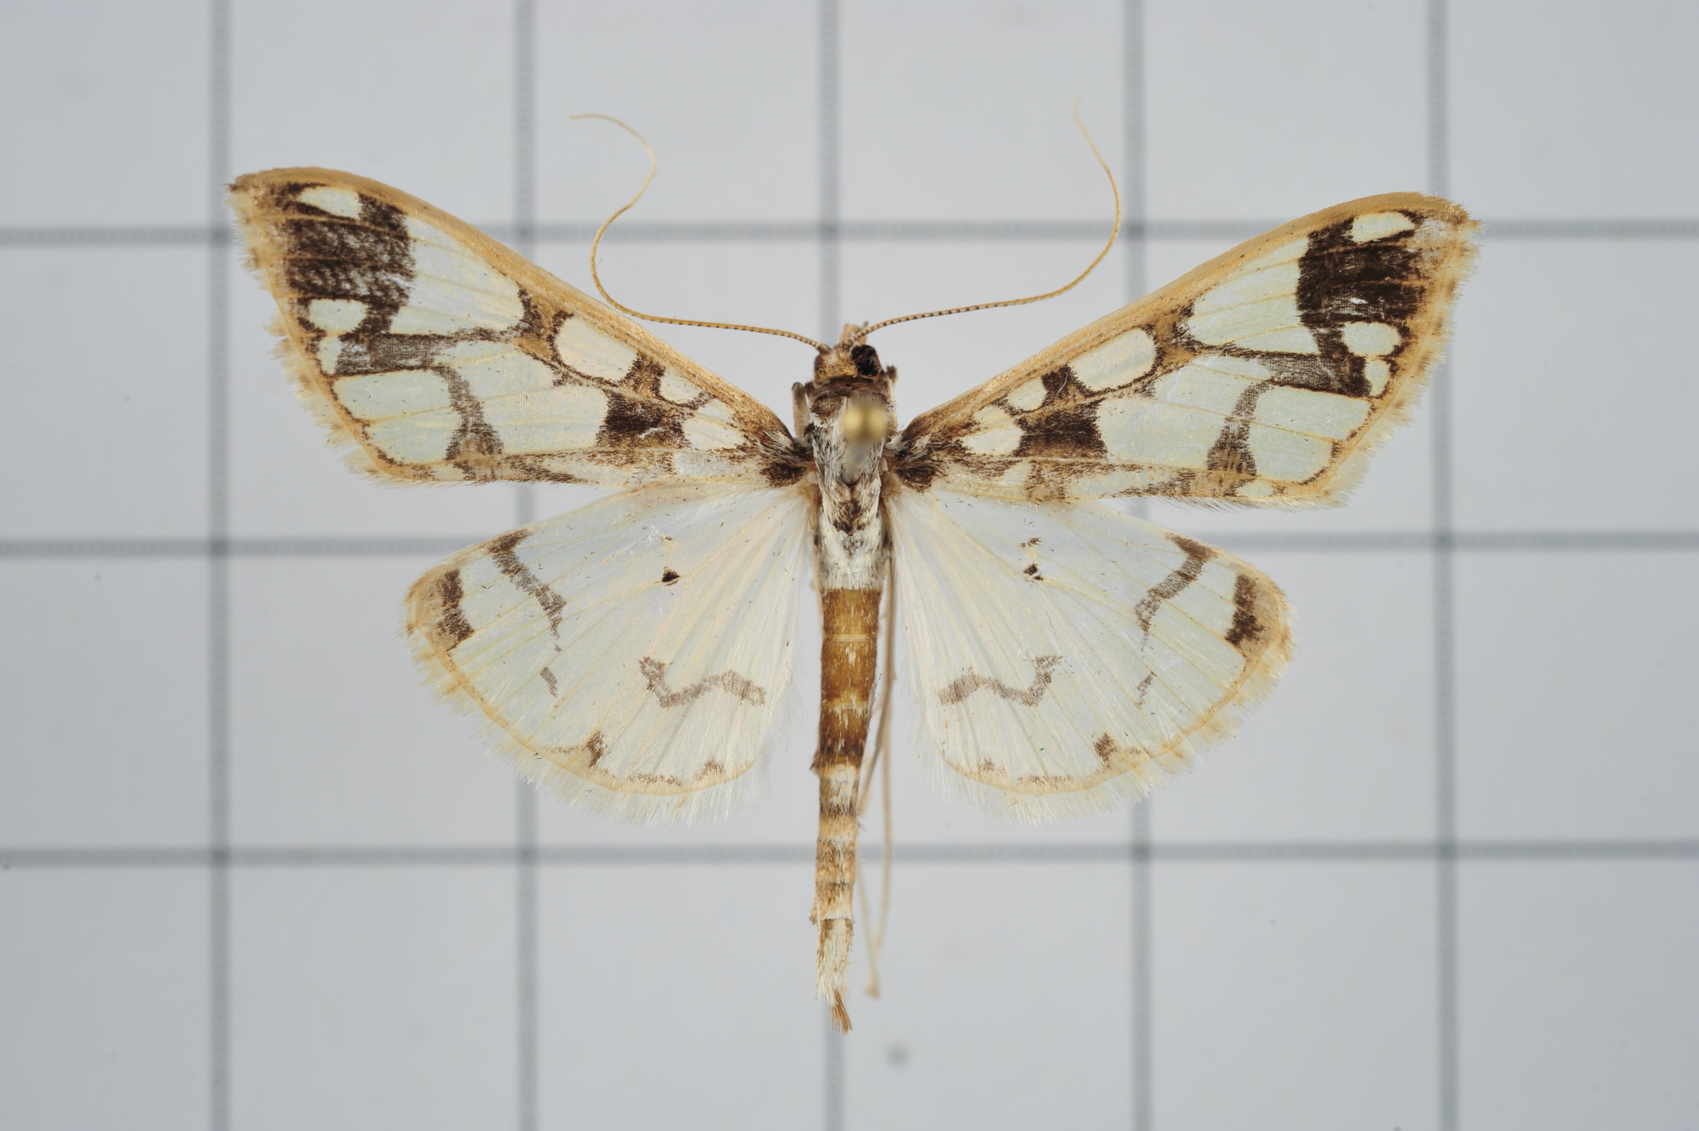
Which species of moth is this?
Polythlipta divaricata
